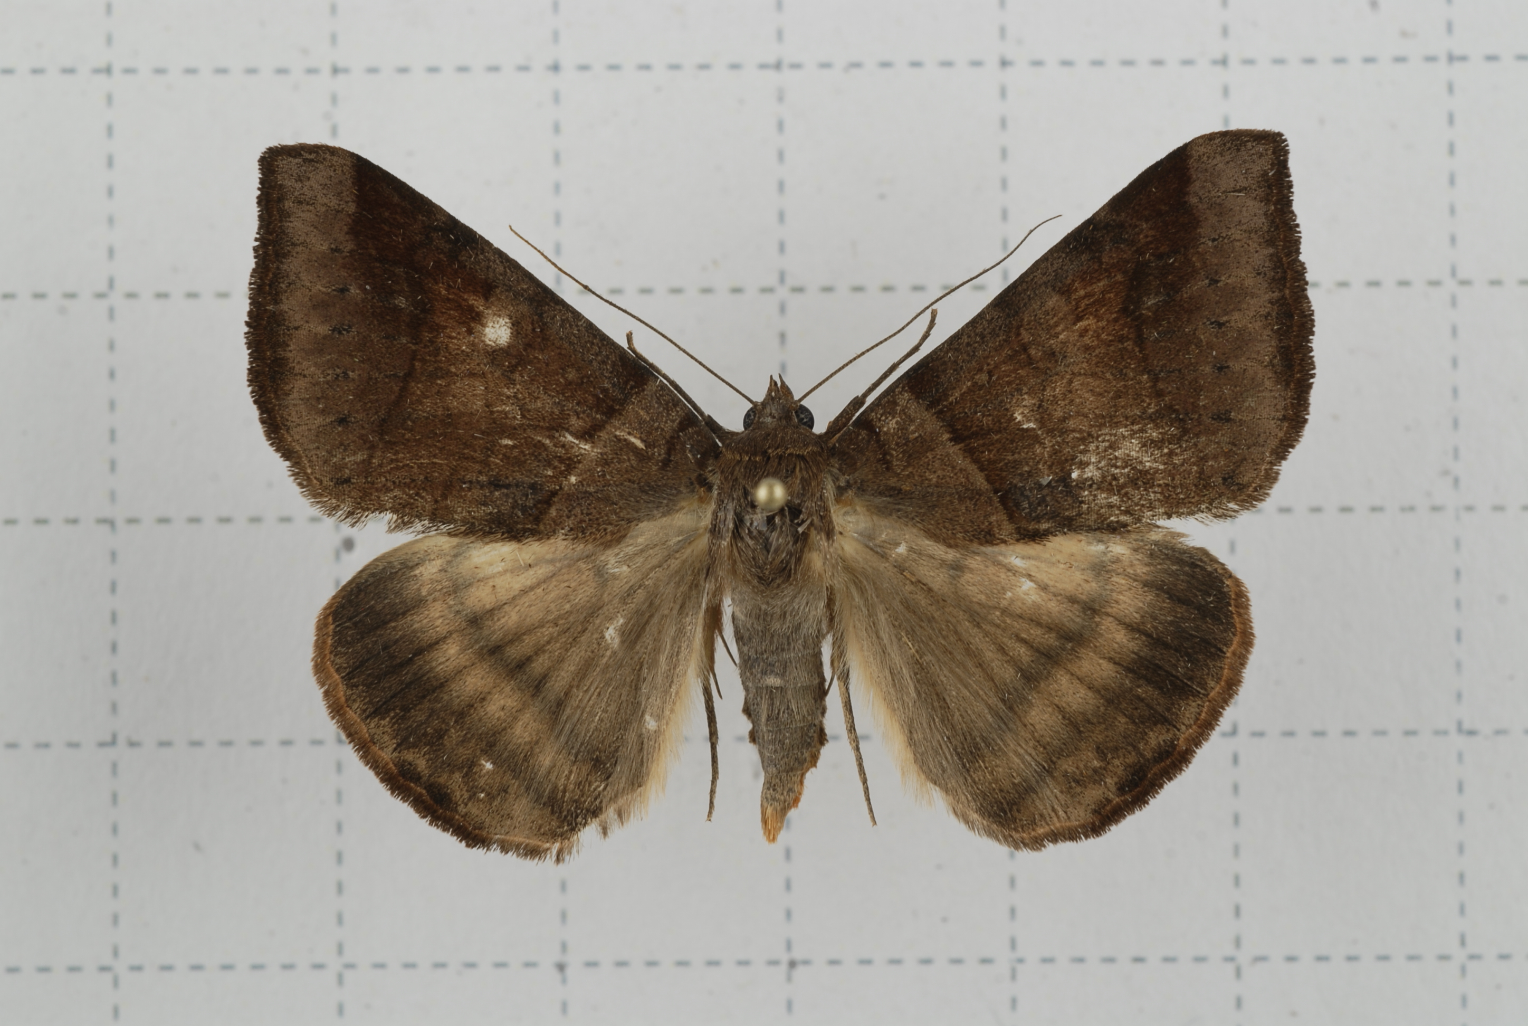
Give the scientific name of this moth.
Mocis undata
